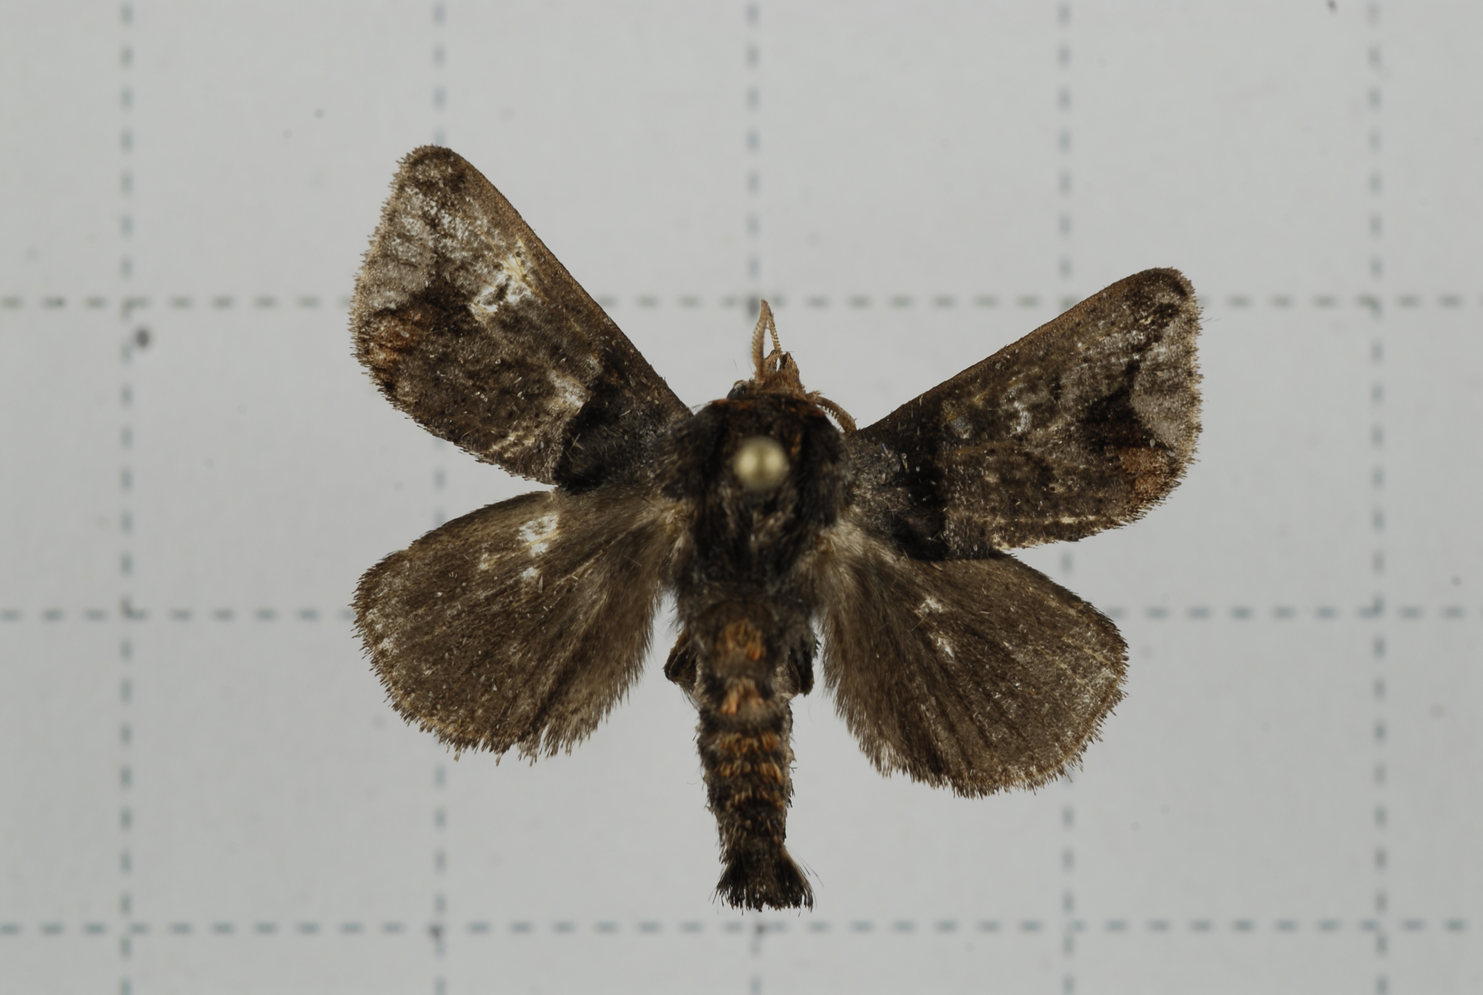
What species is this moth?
Phlossa conjuncta
